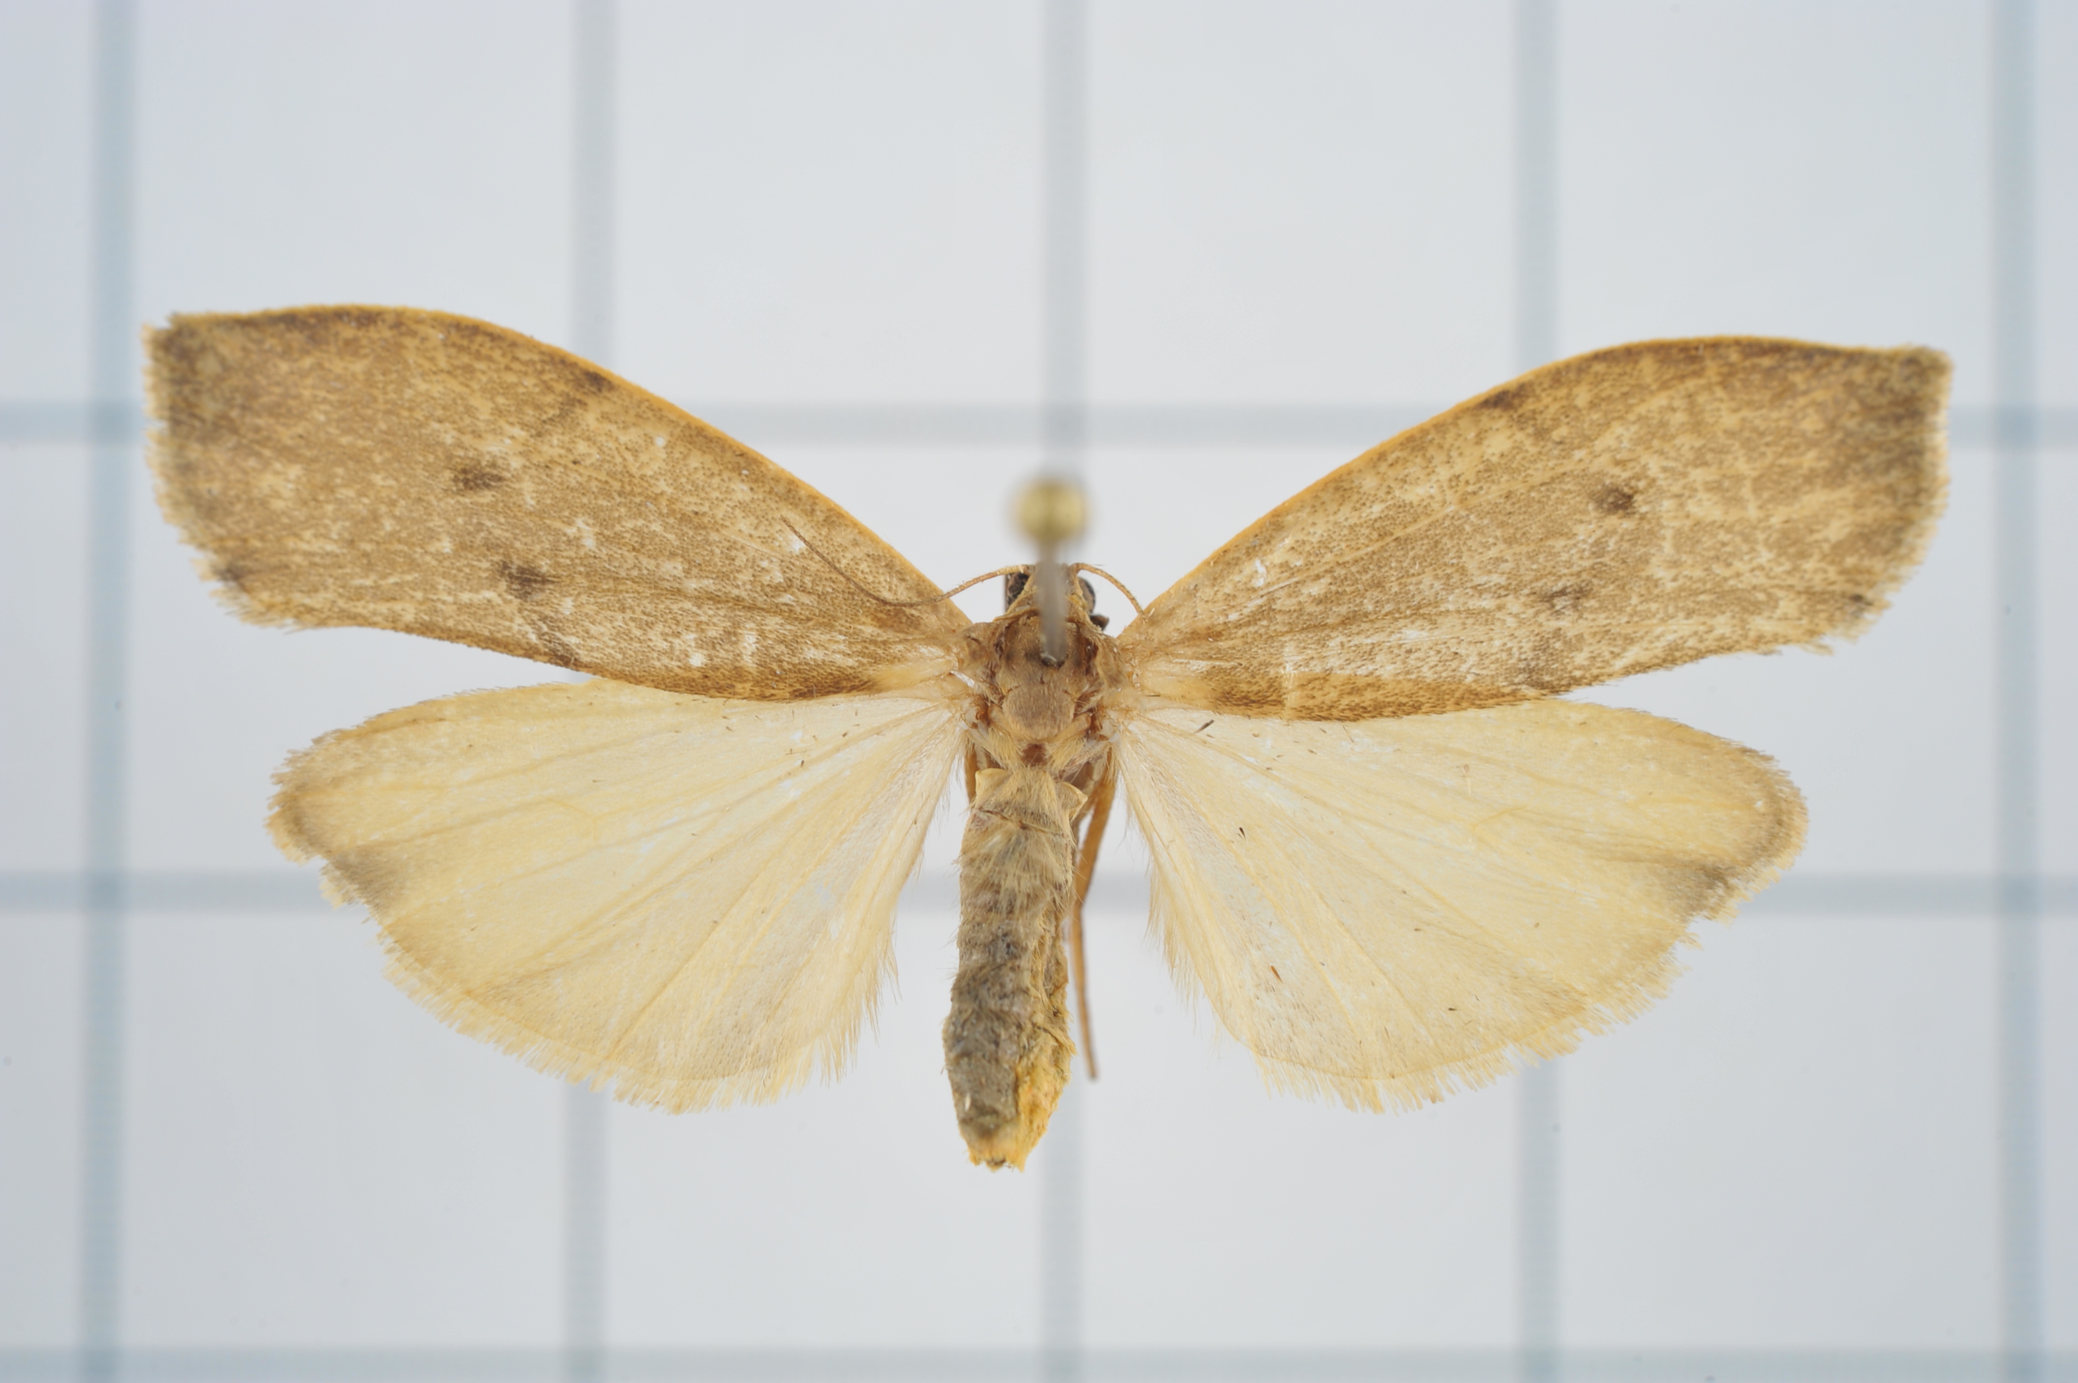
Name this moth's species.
Gampola sinica
